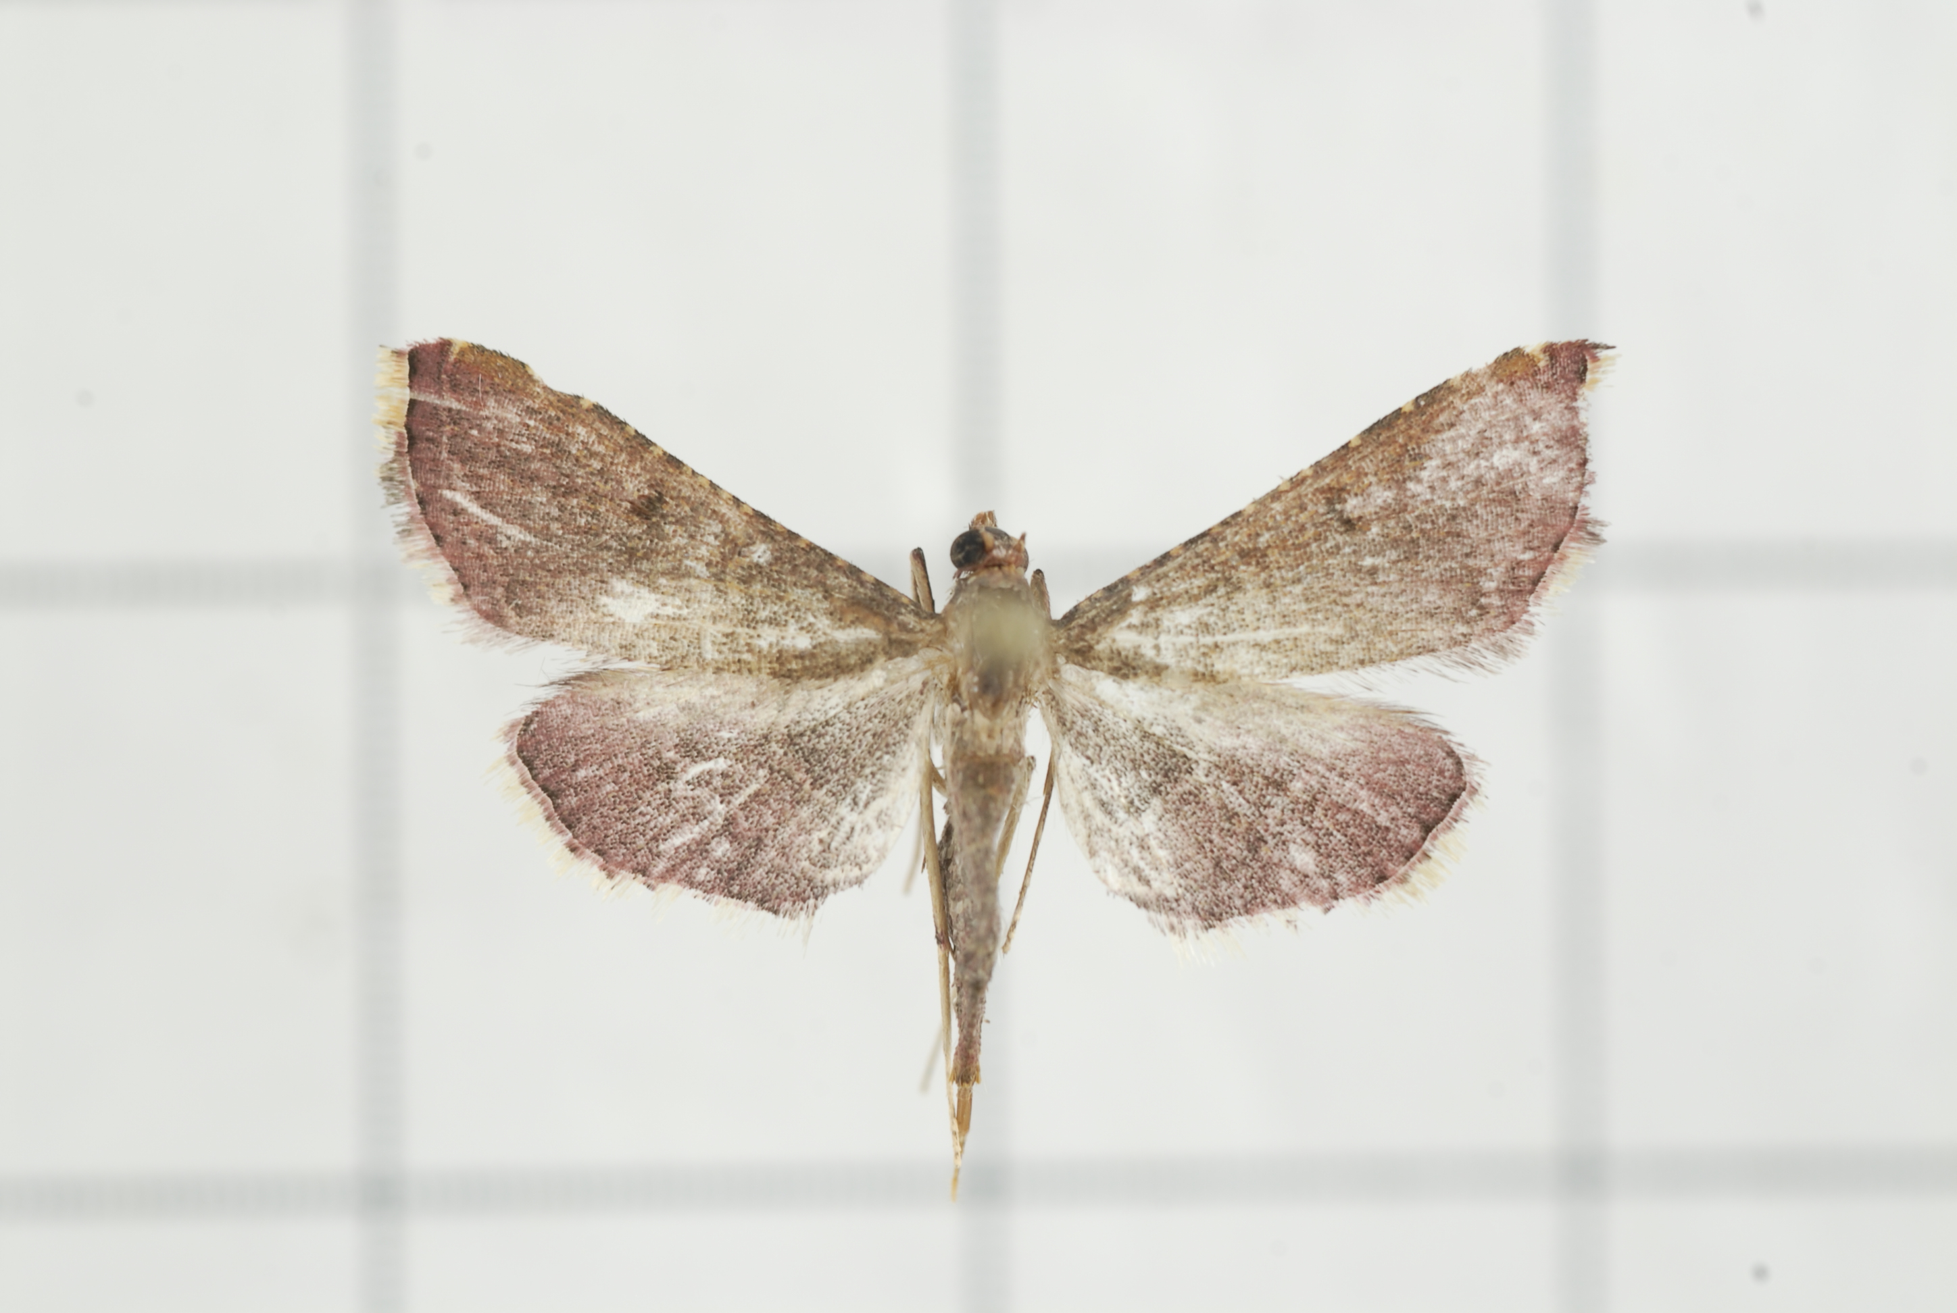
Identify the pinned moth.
Endotricha olivacealis
